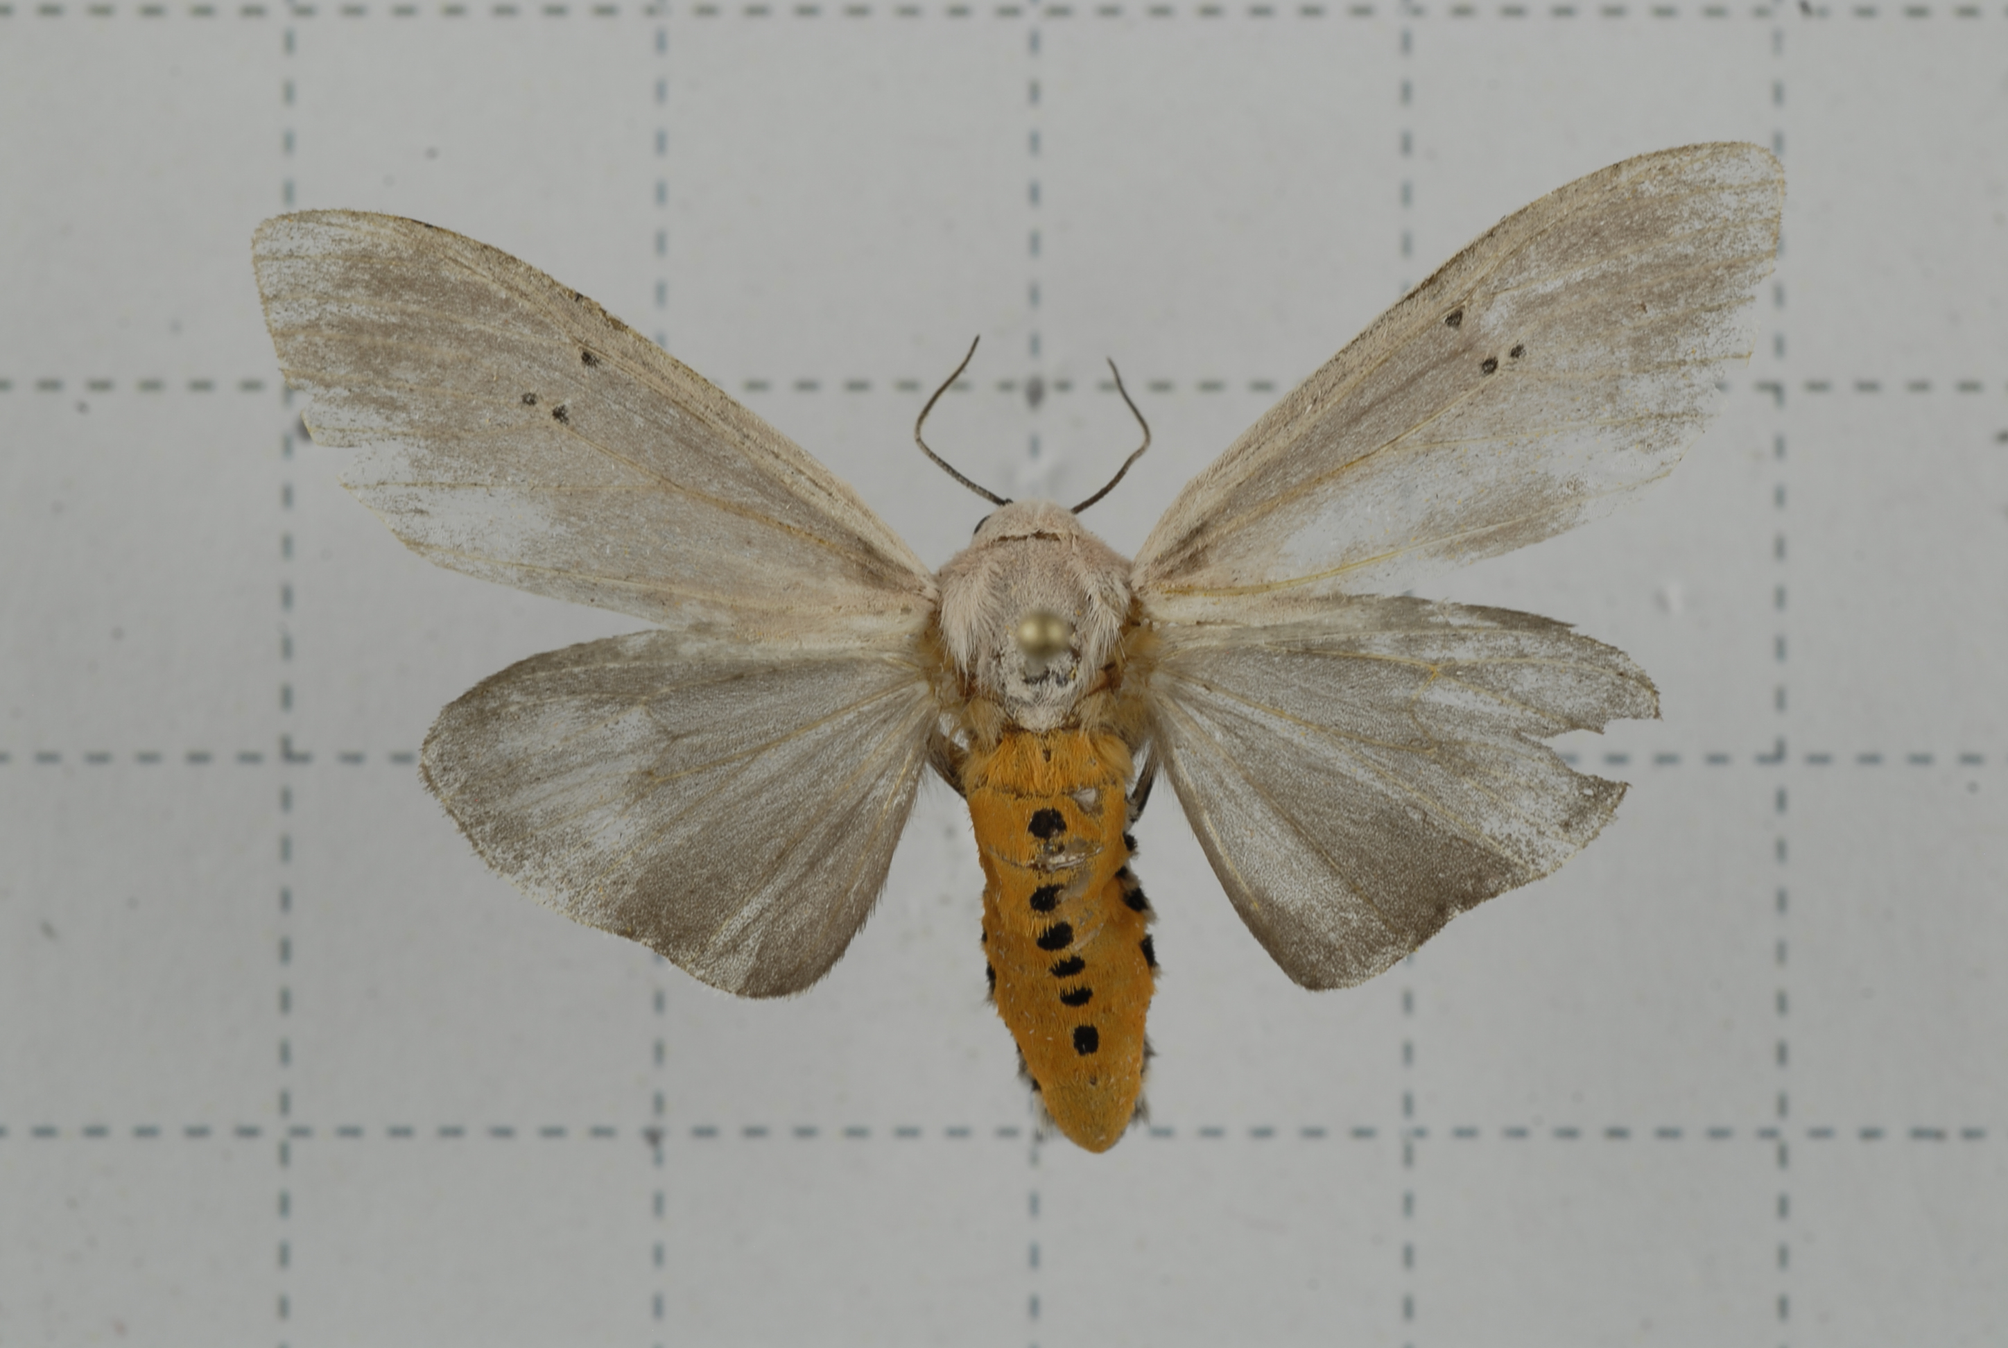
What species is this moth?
Creatonotos transiens koni
